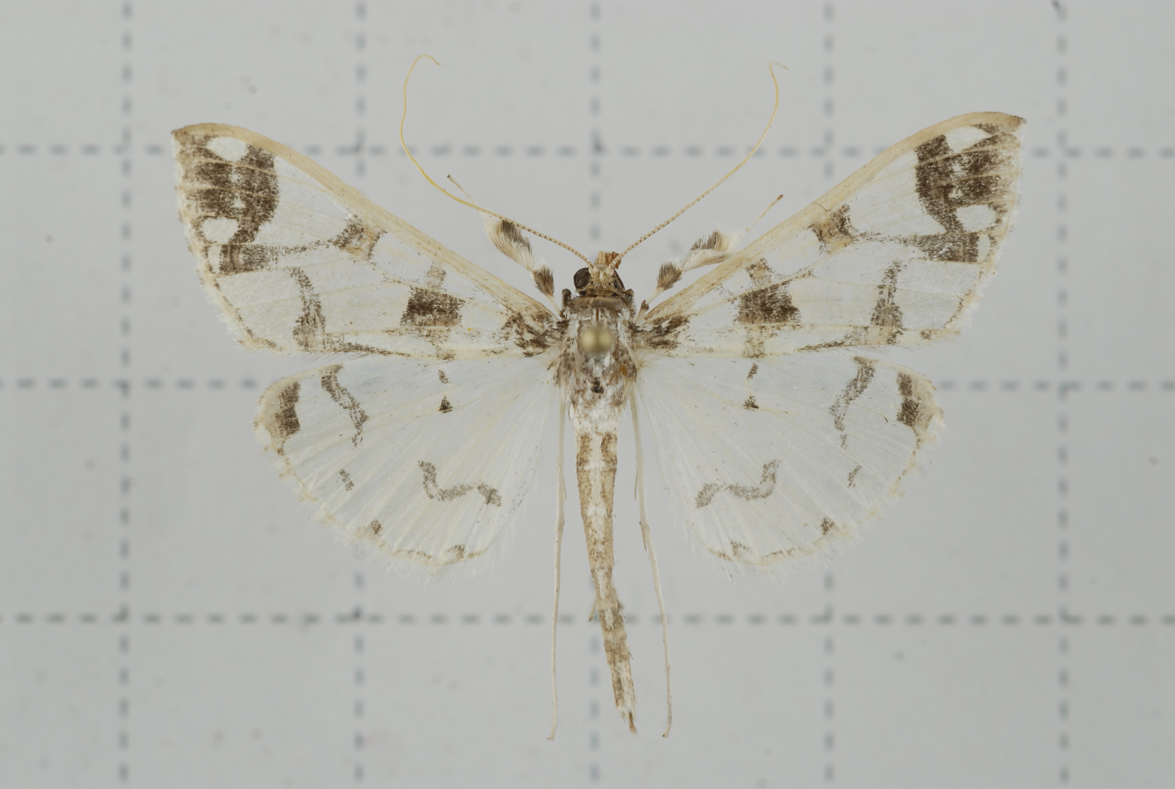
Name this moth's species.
Polythlipta maceratalis
